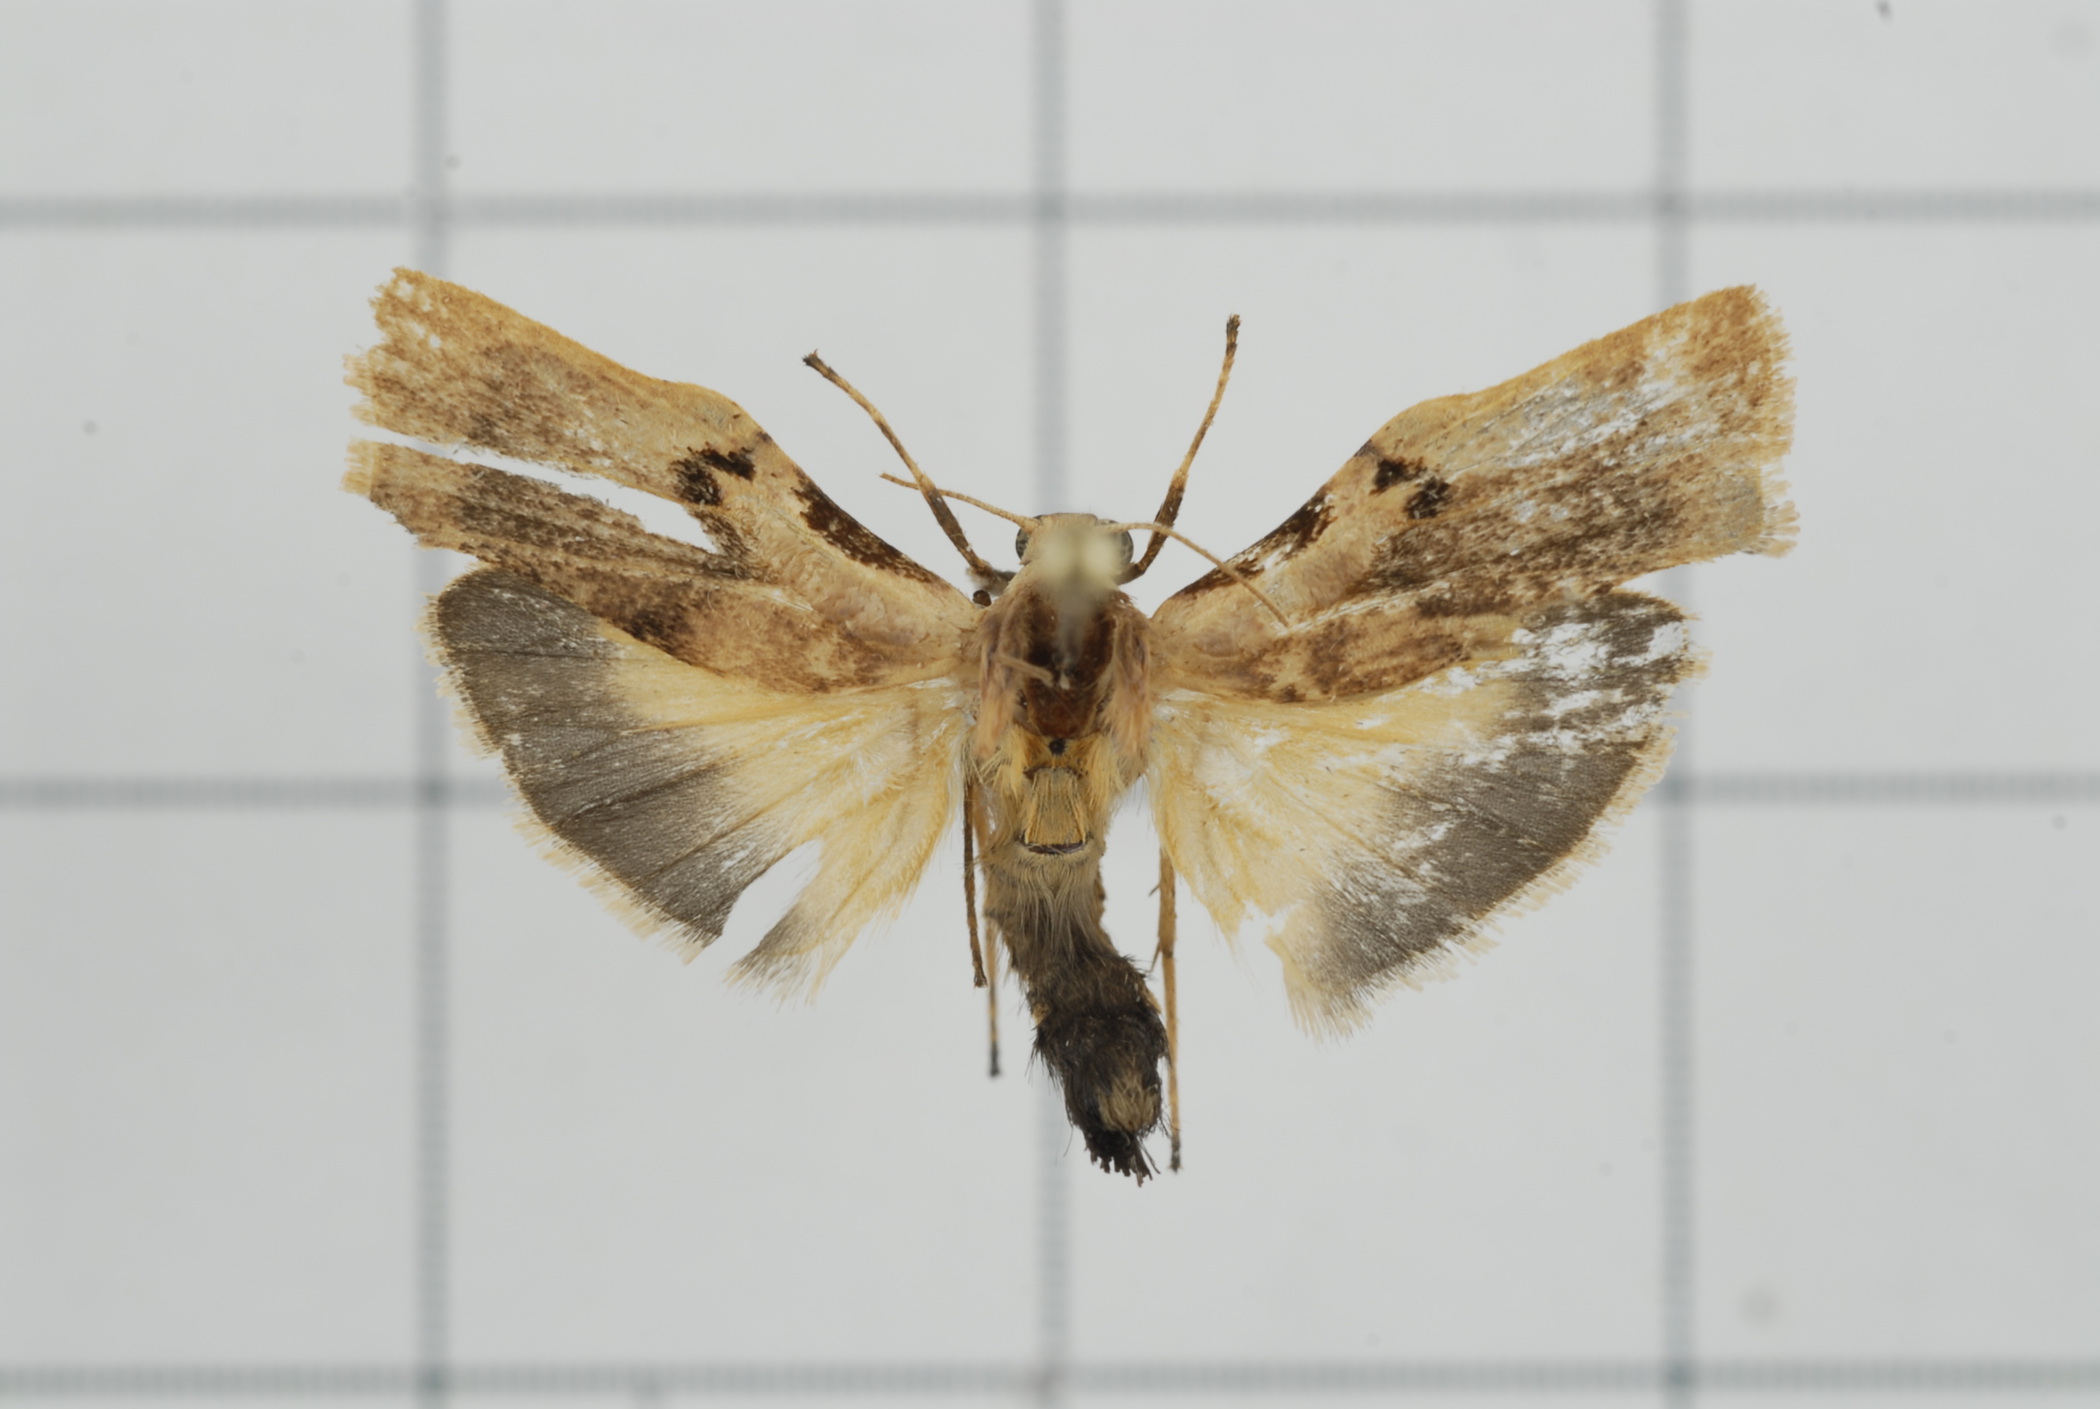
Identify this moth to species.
Teulisna tumida
